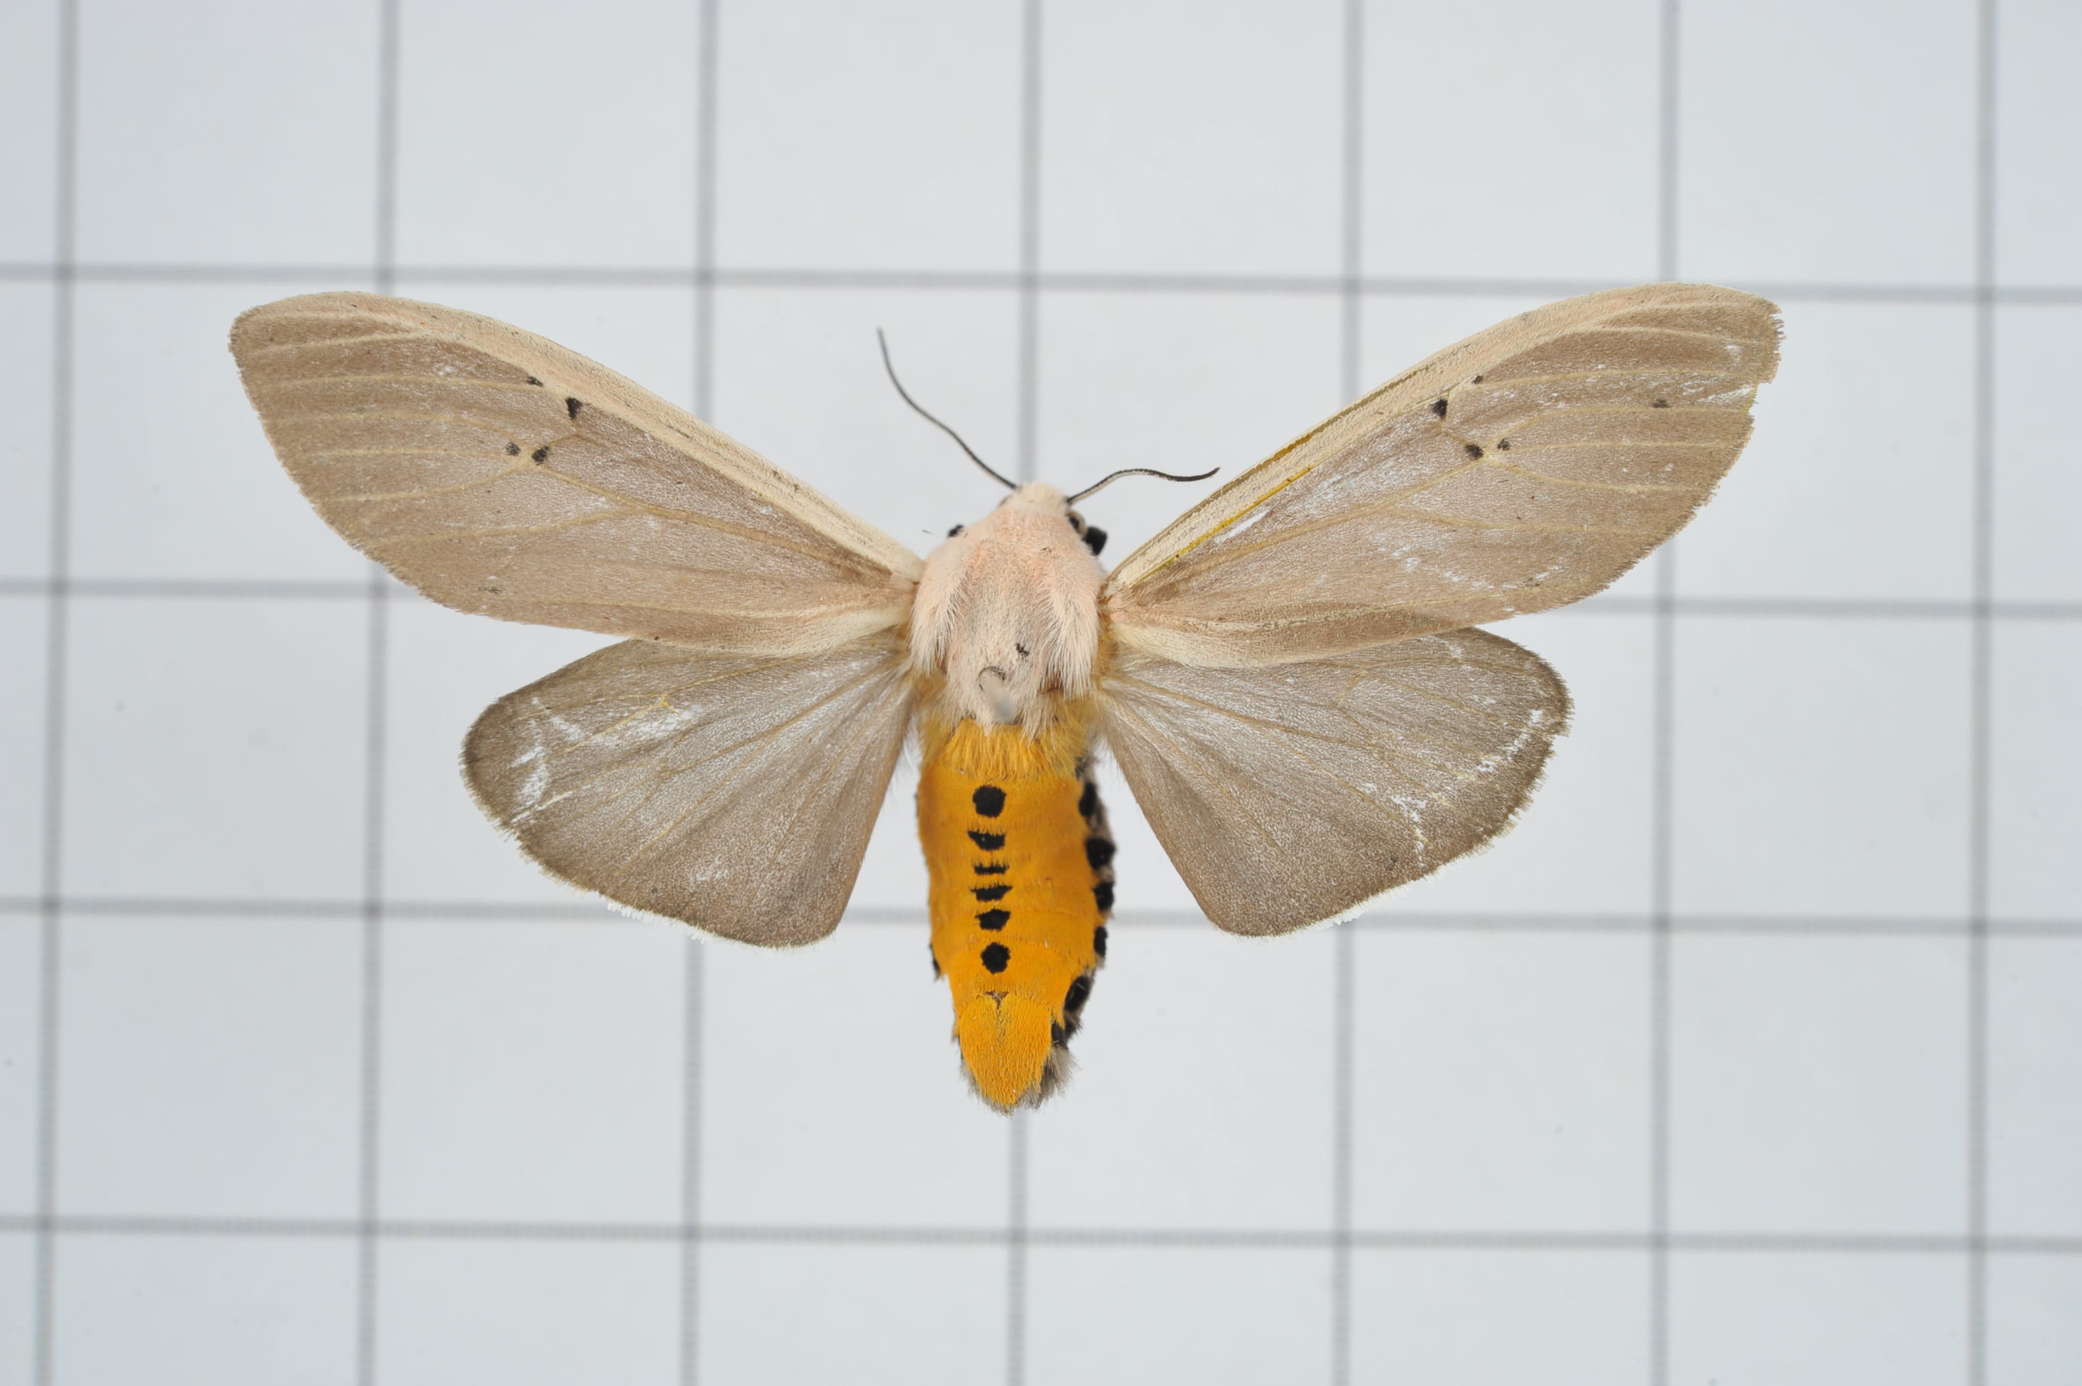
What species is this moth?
Creatonotos transiens koni
